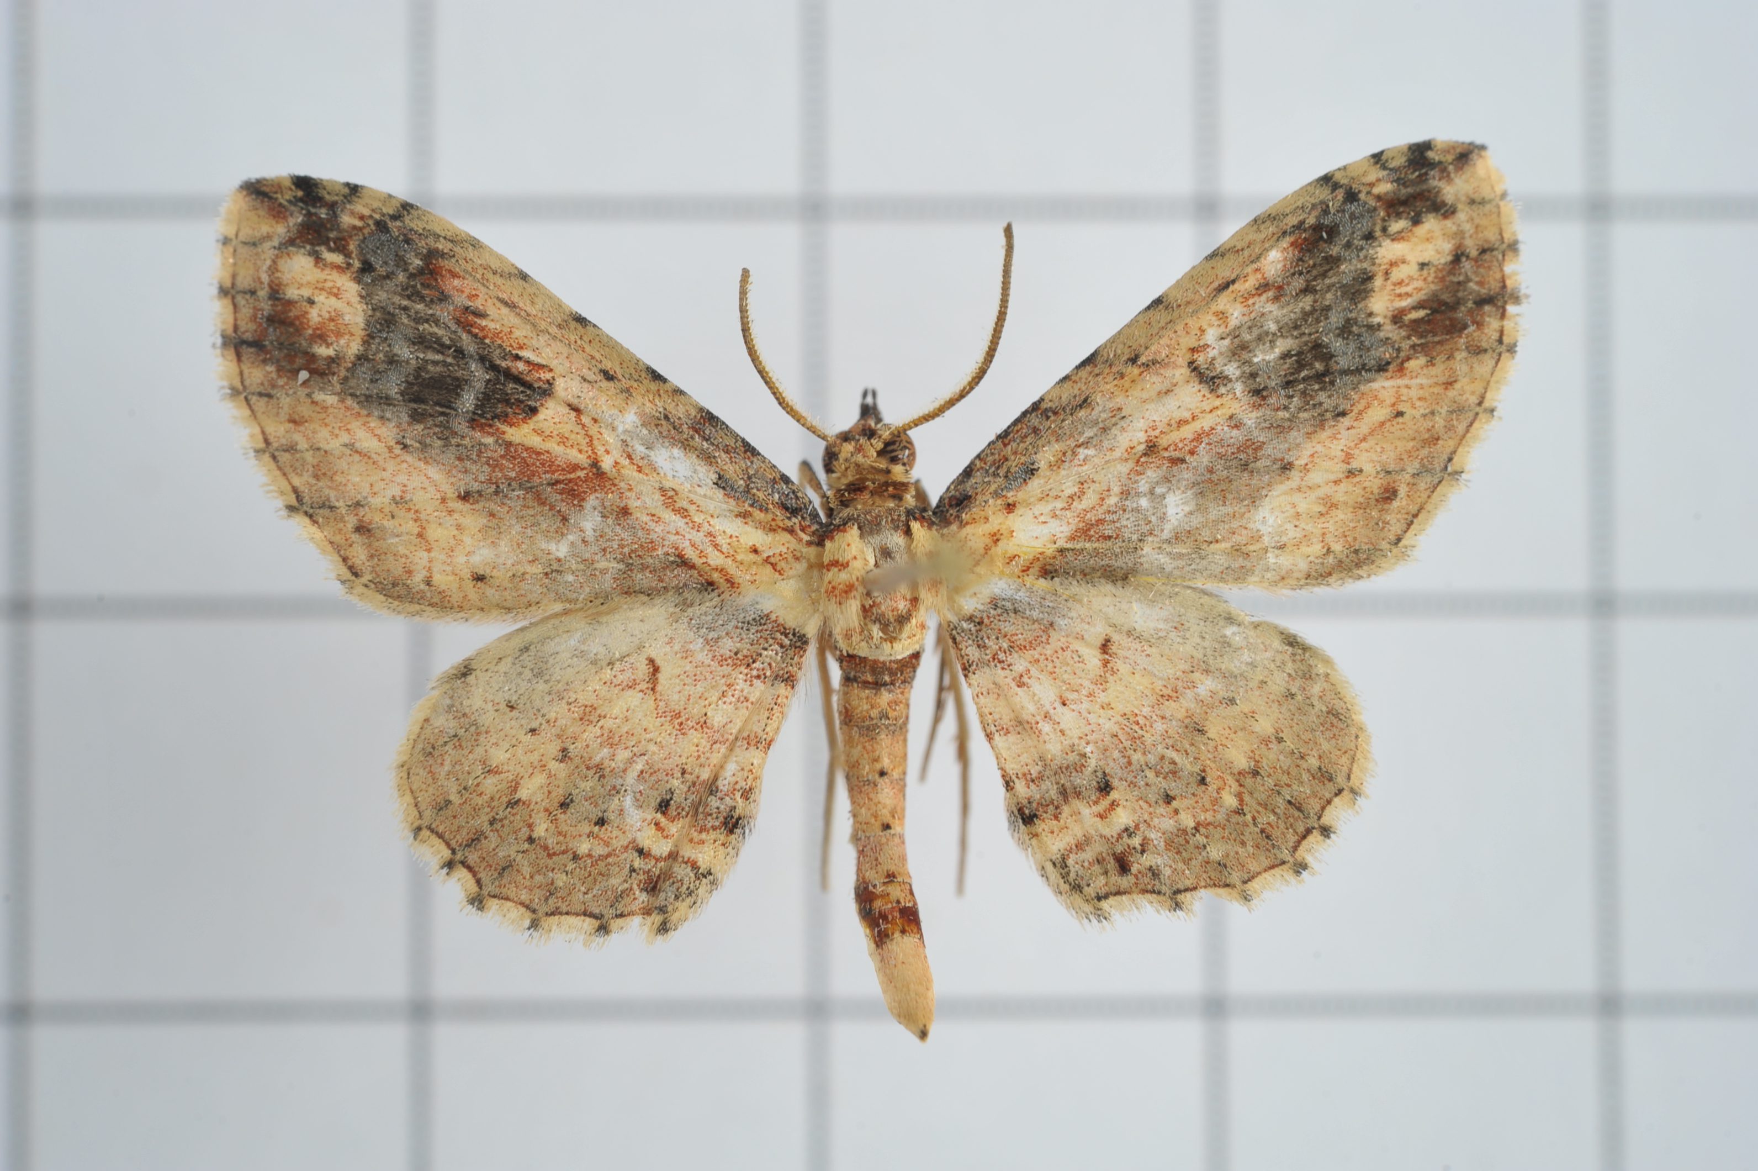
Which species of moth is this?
Ziridava kanshireiensis
